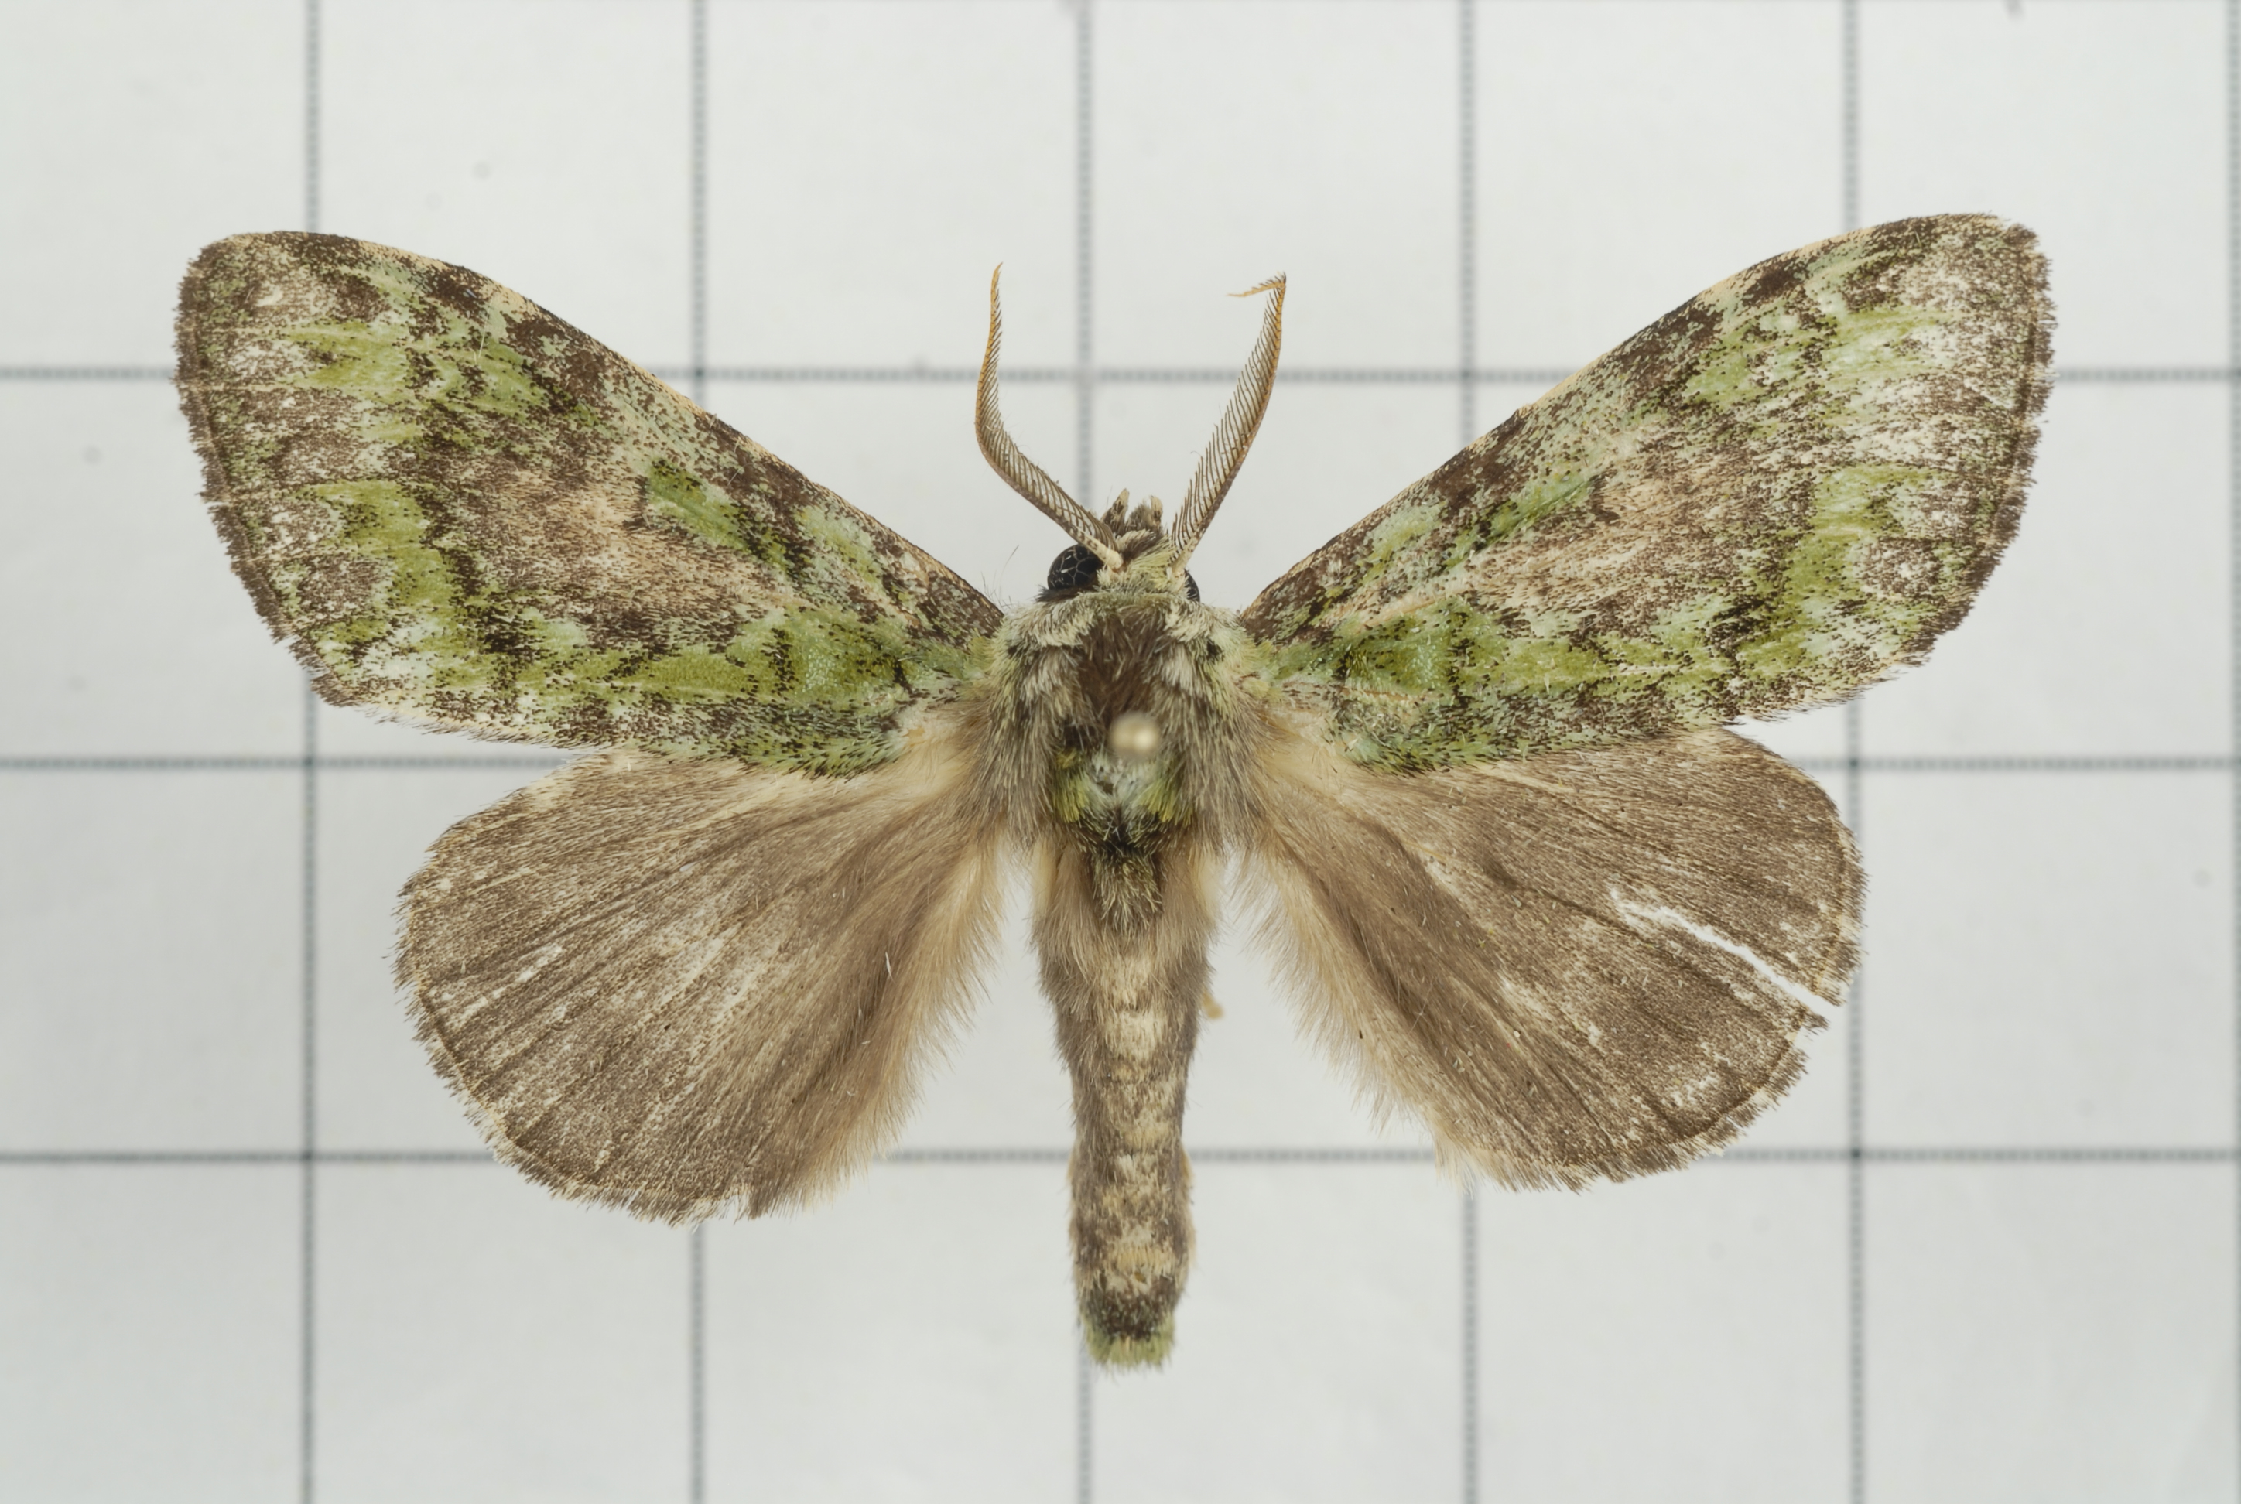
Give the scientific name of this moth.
Somera viridifusca viridifusca
